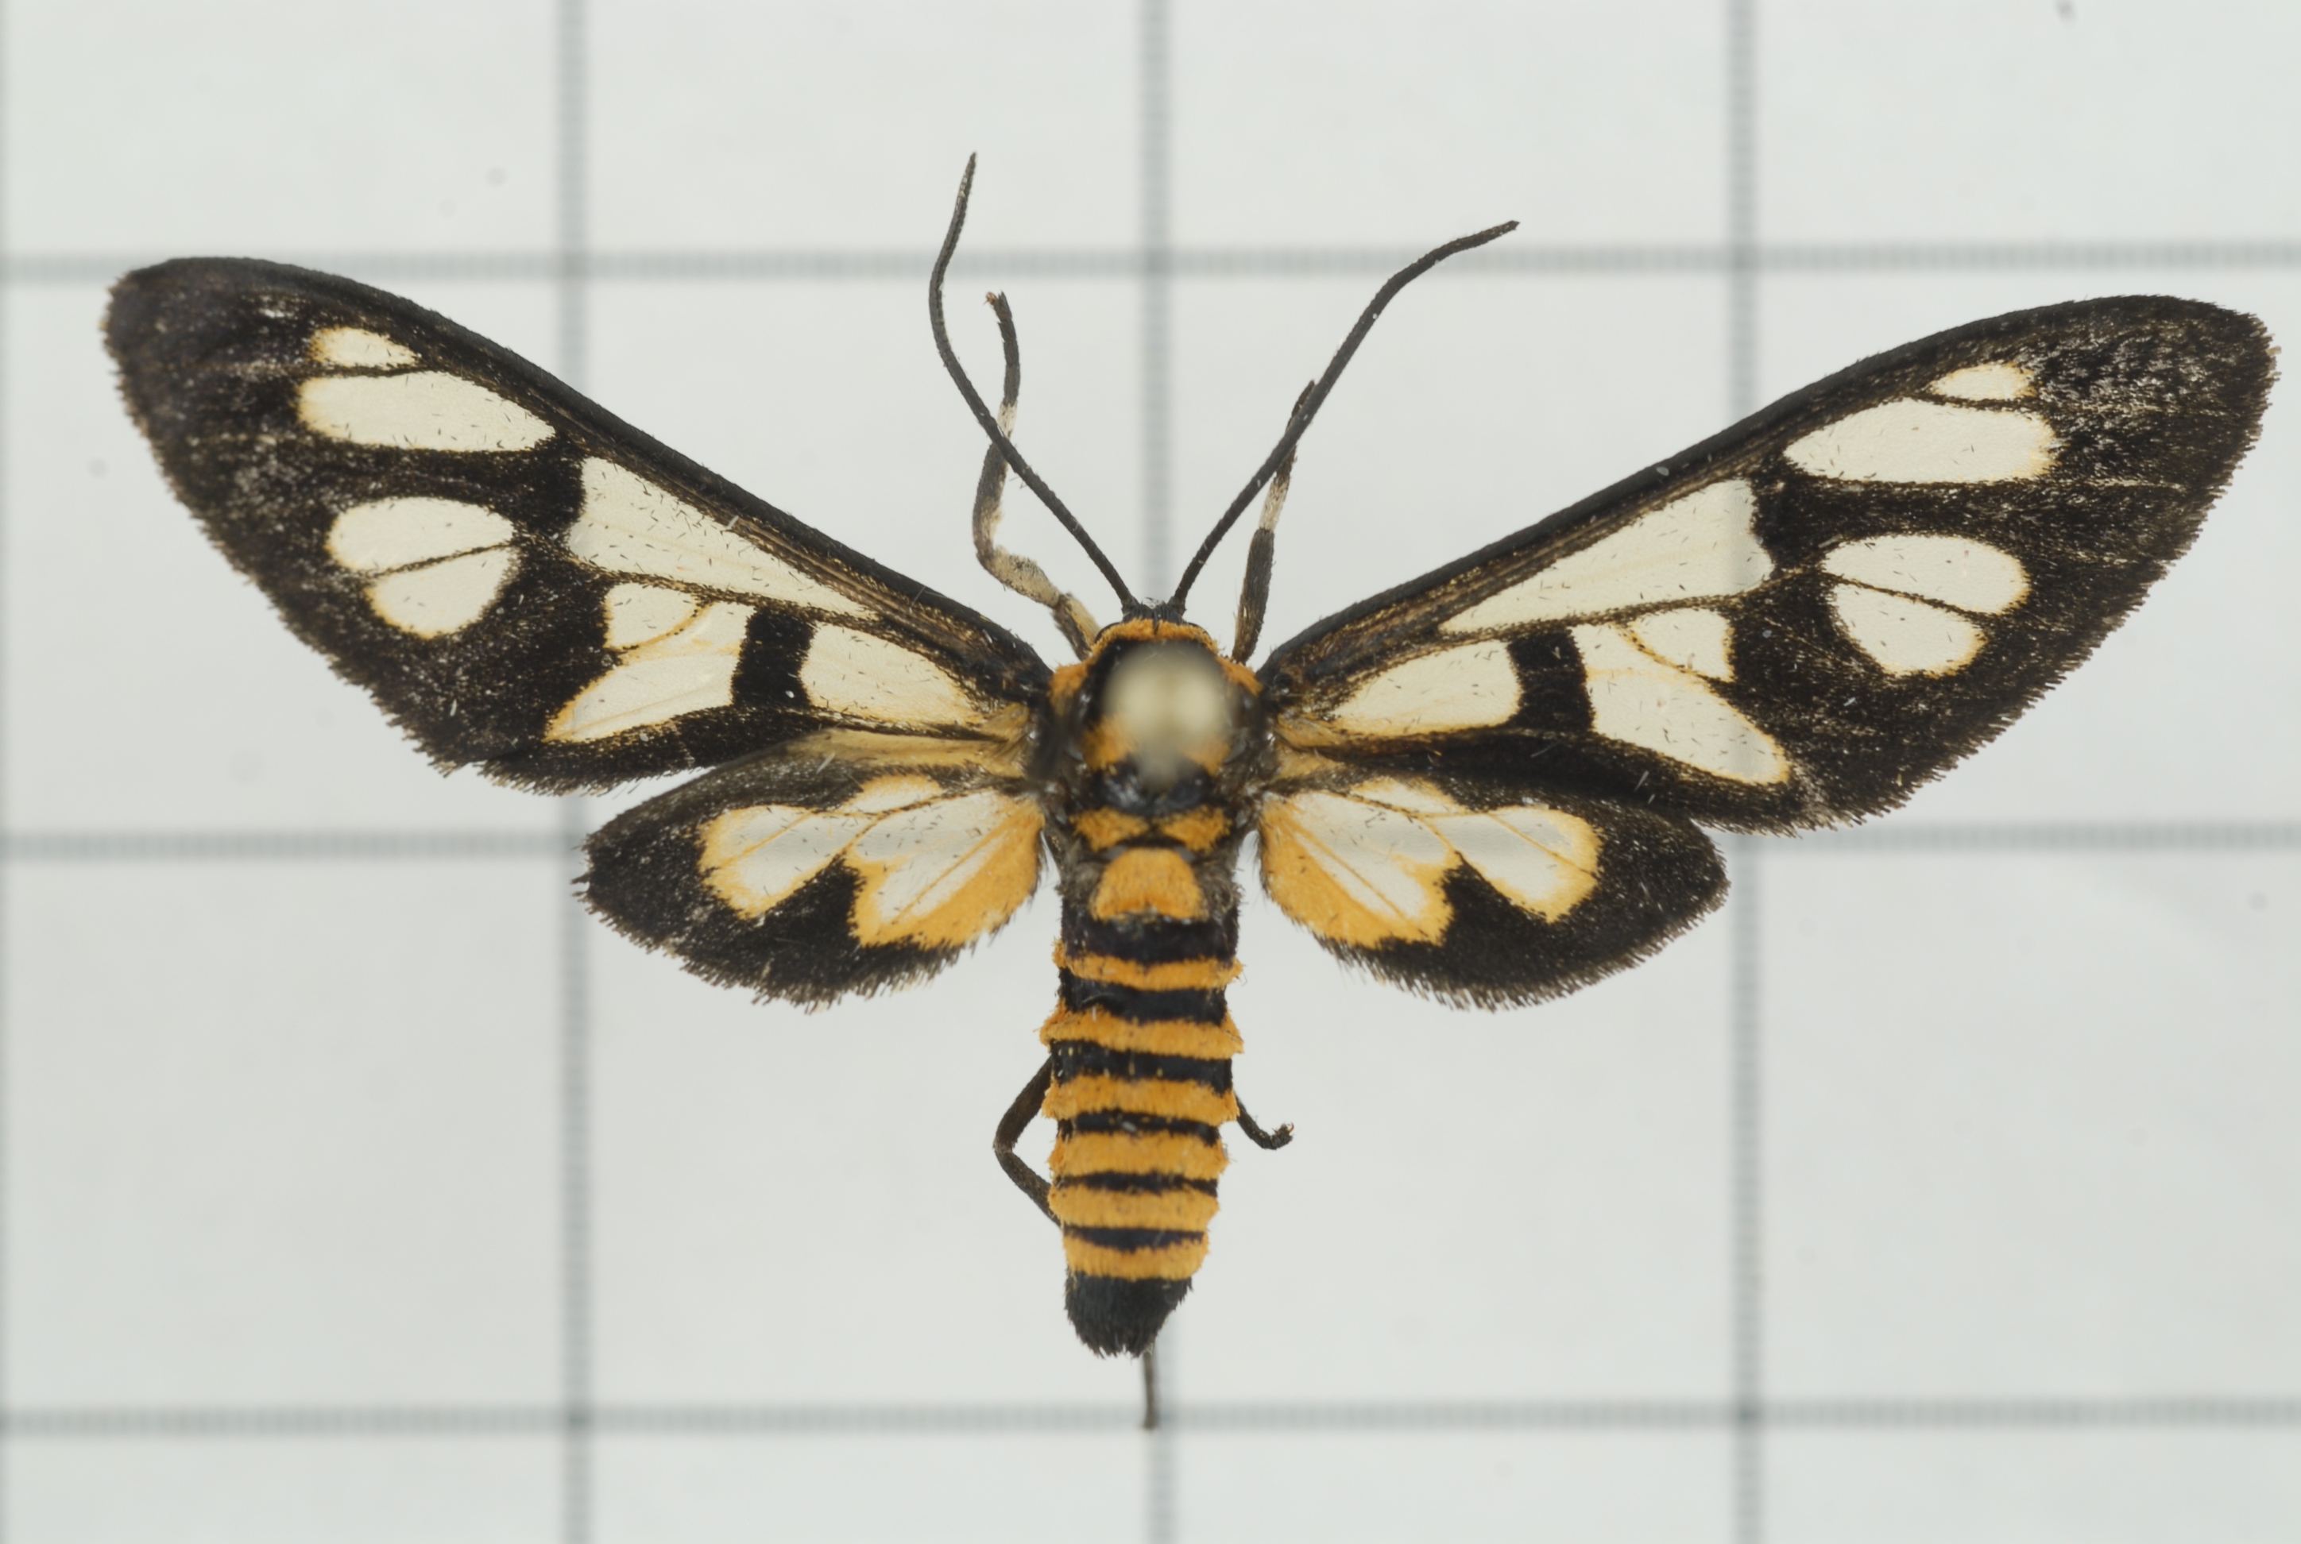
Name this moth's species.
Amata perixanthia
